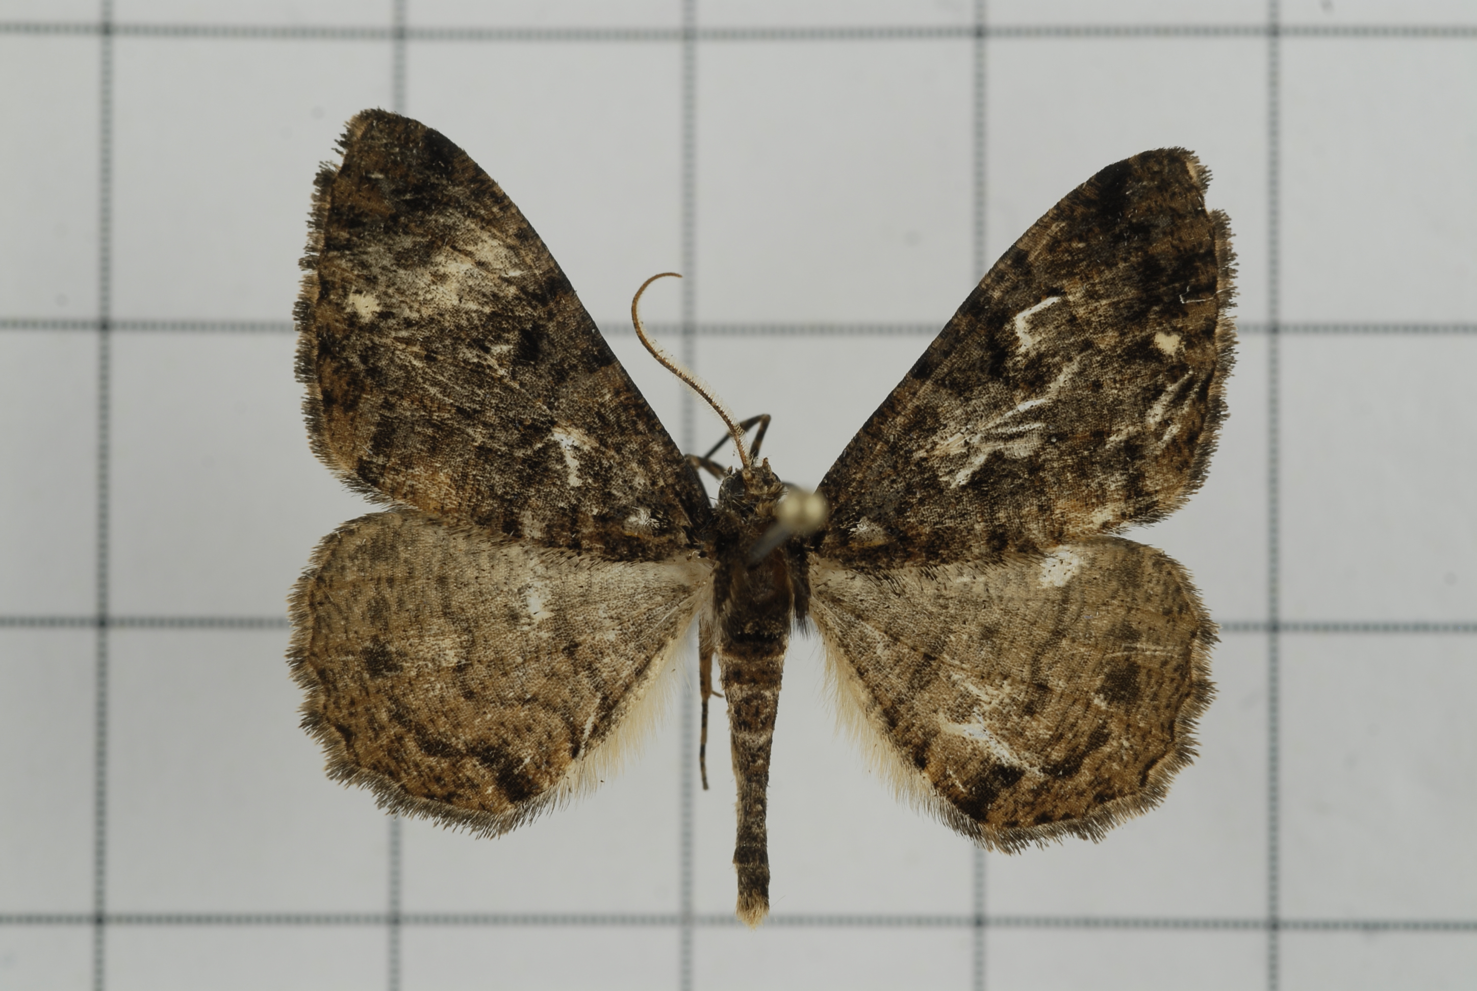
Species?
Parectropis subflava
